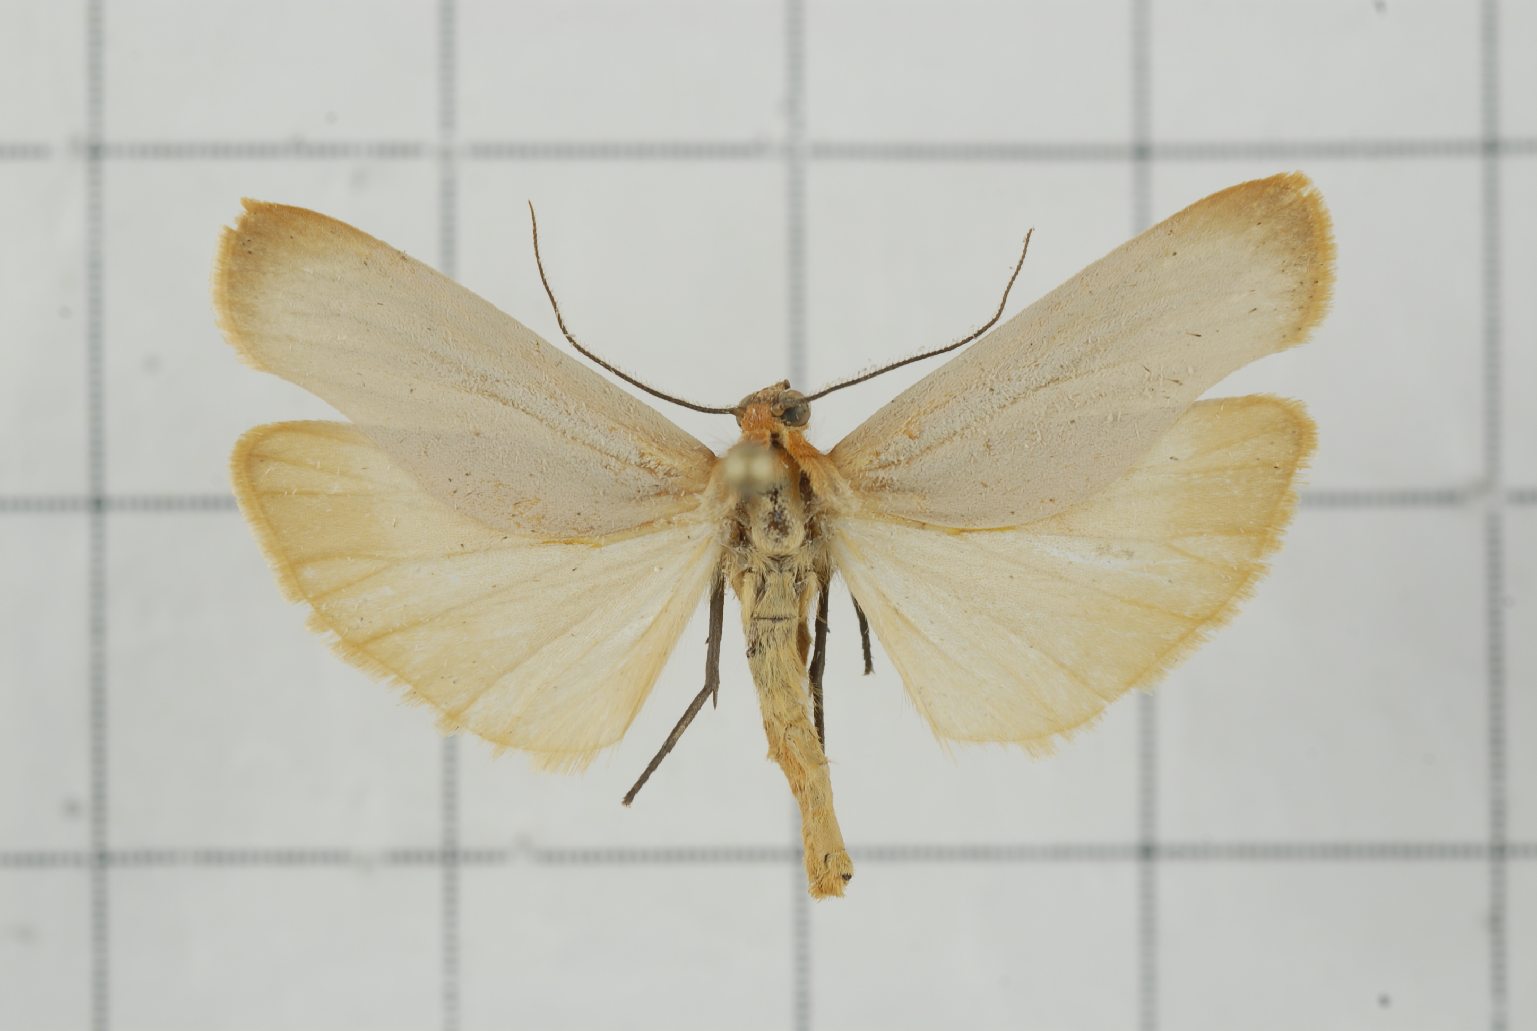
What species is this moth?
Katha emberifera
